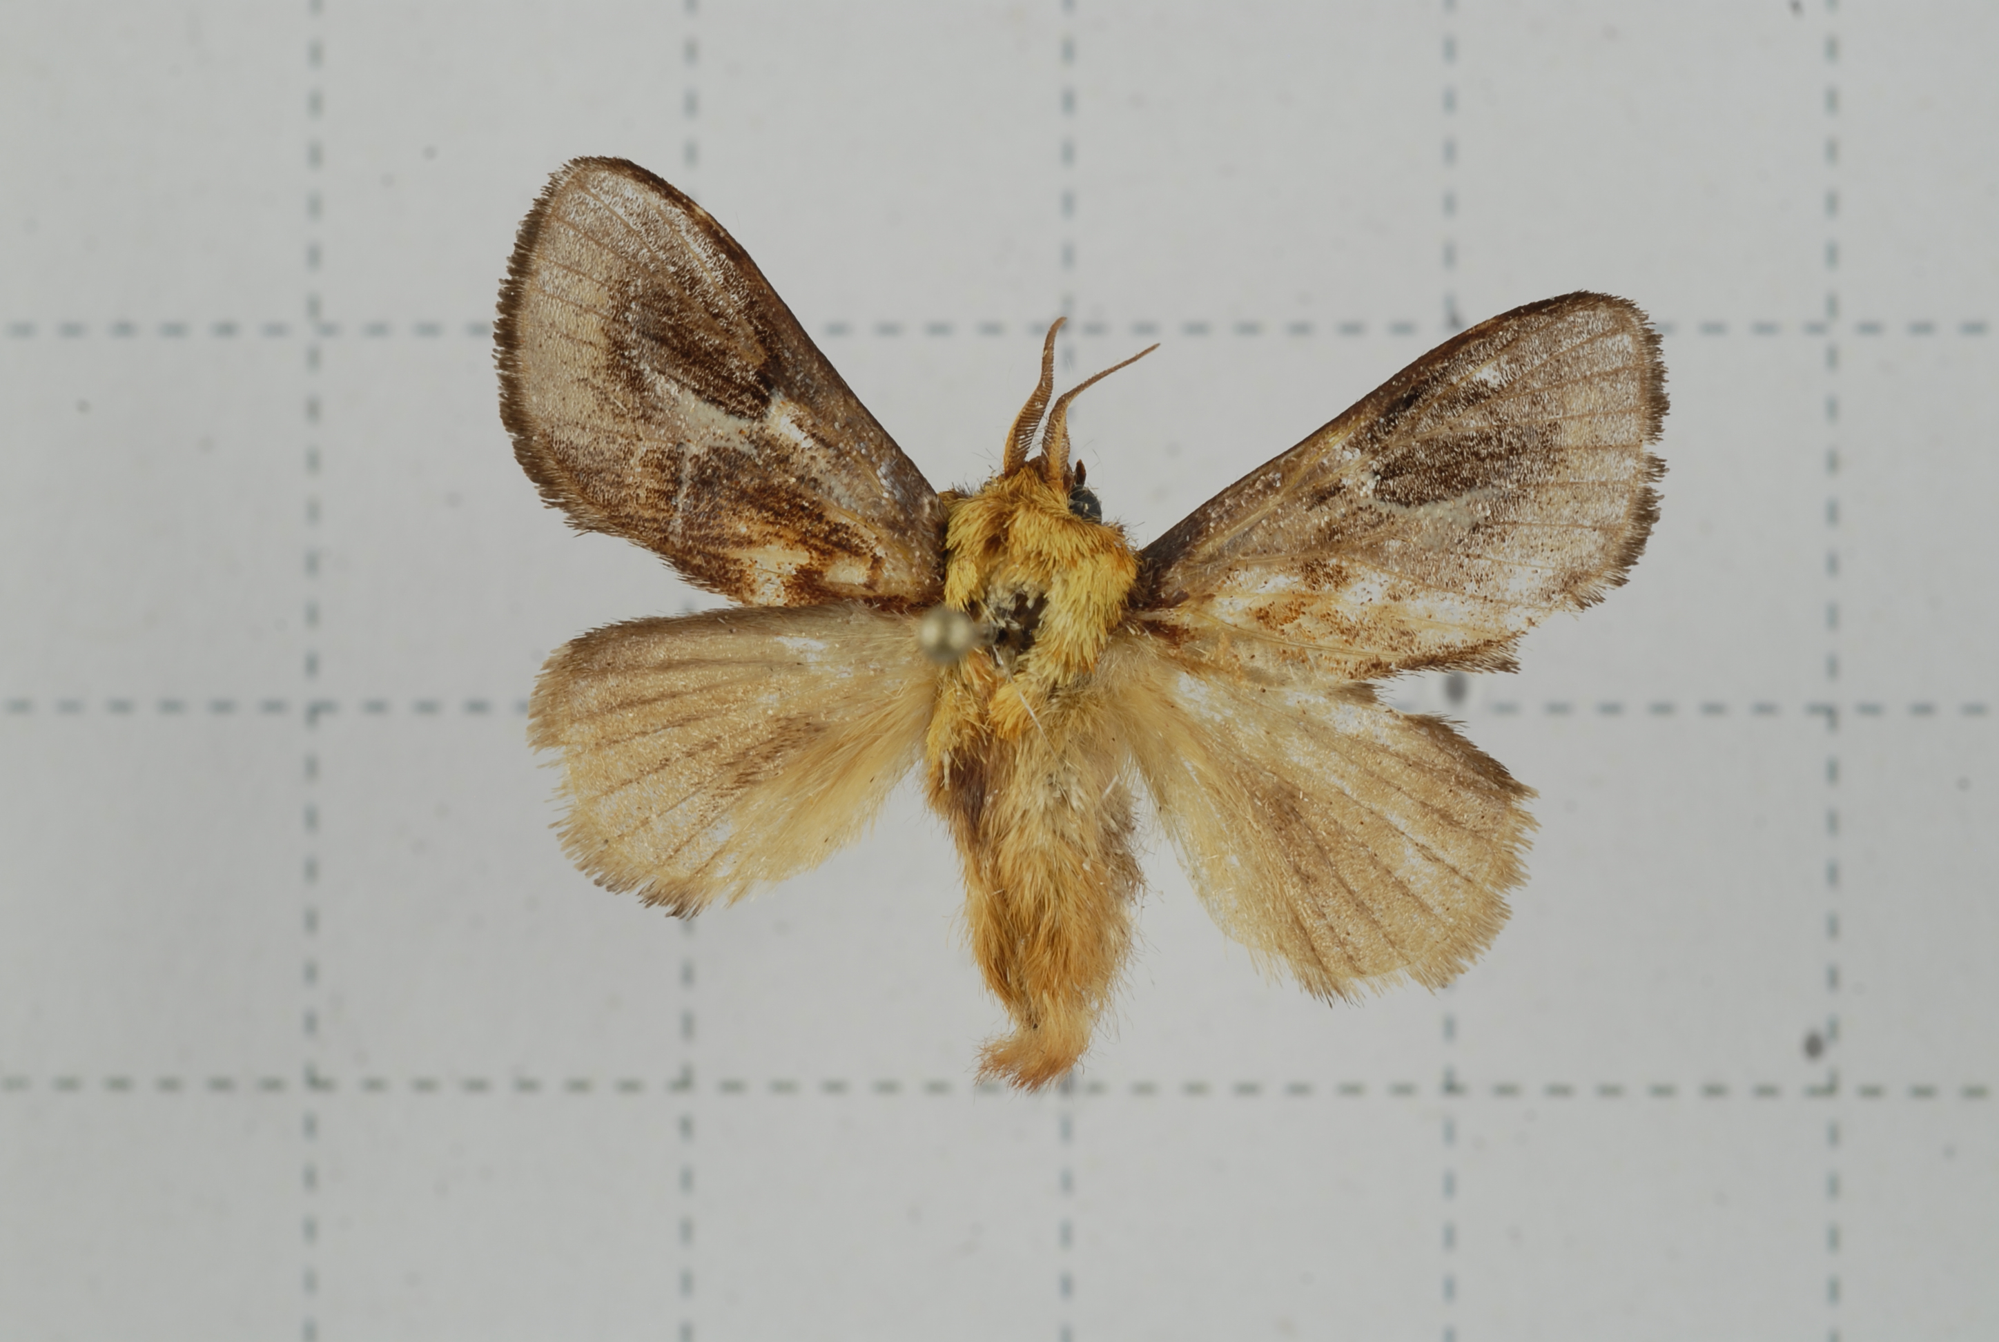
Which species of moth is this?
Miresa fulgida
